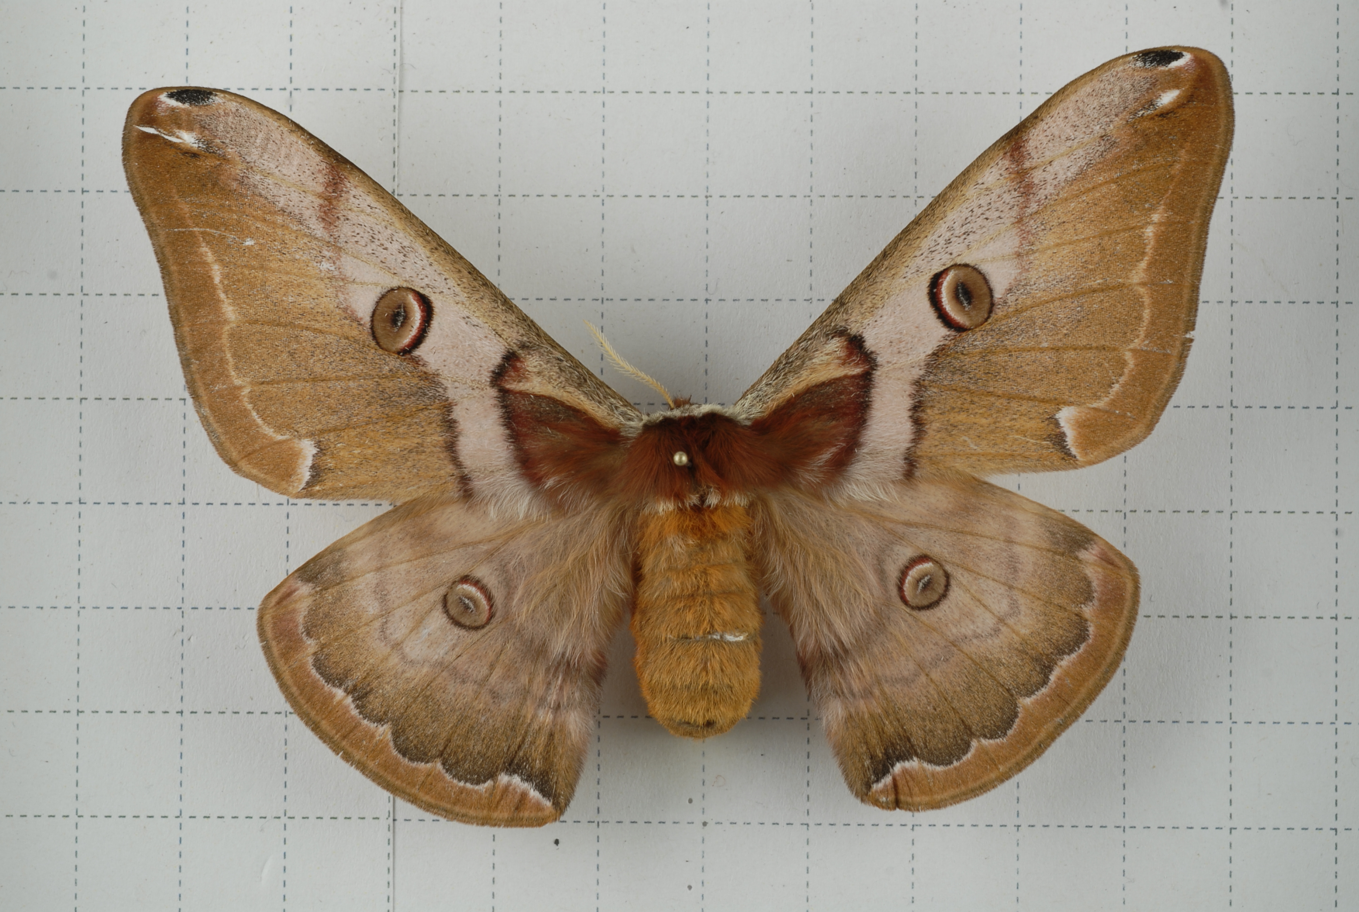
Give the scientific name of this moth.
Rinaca fukudai
